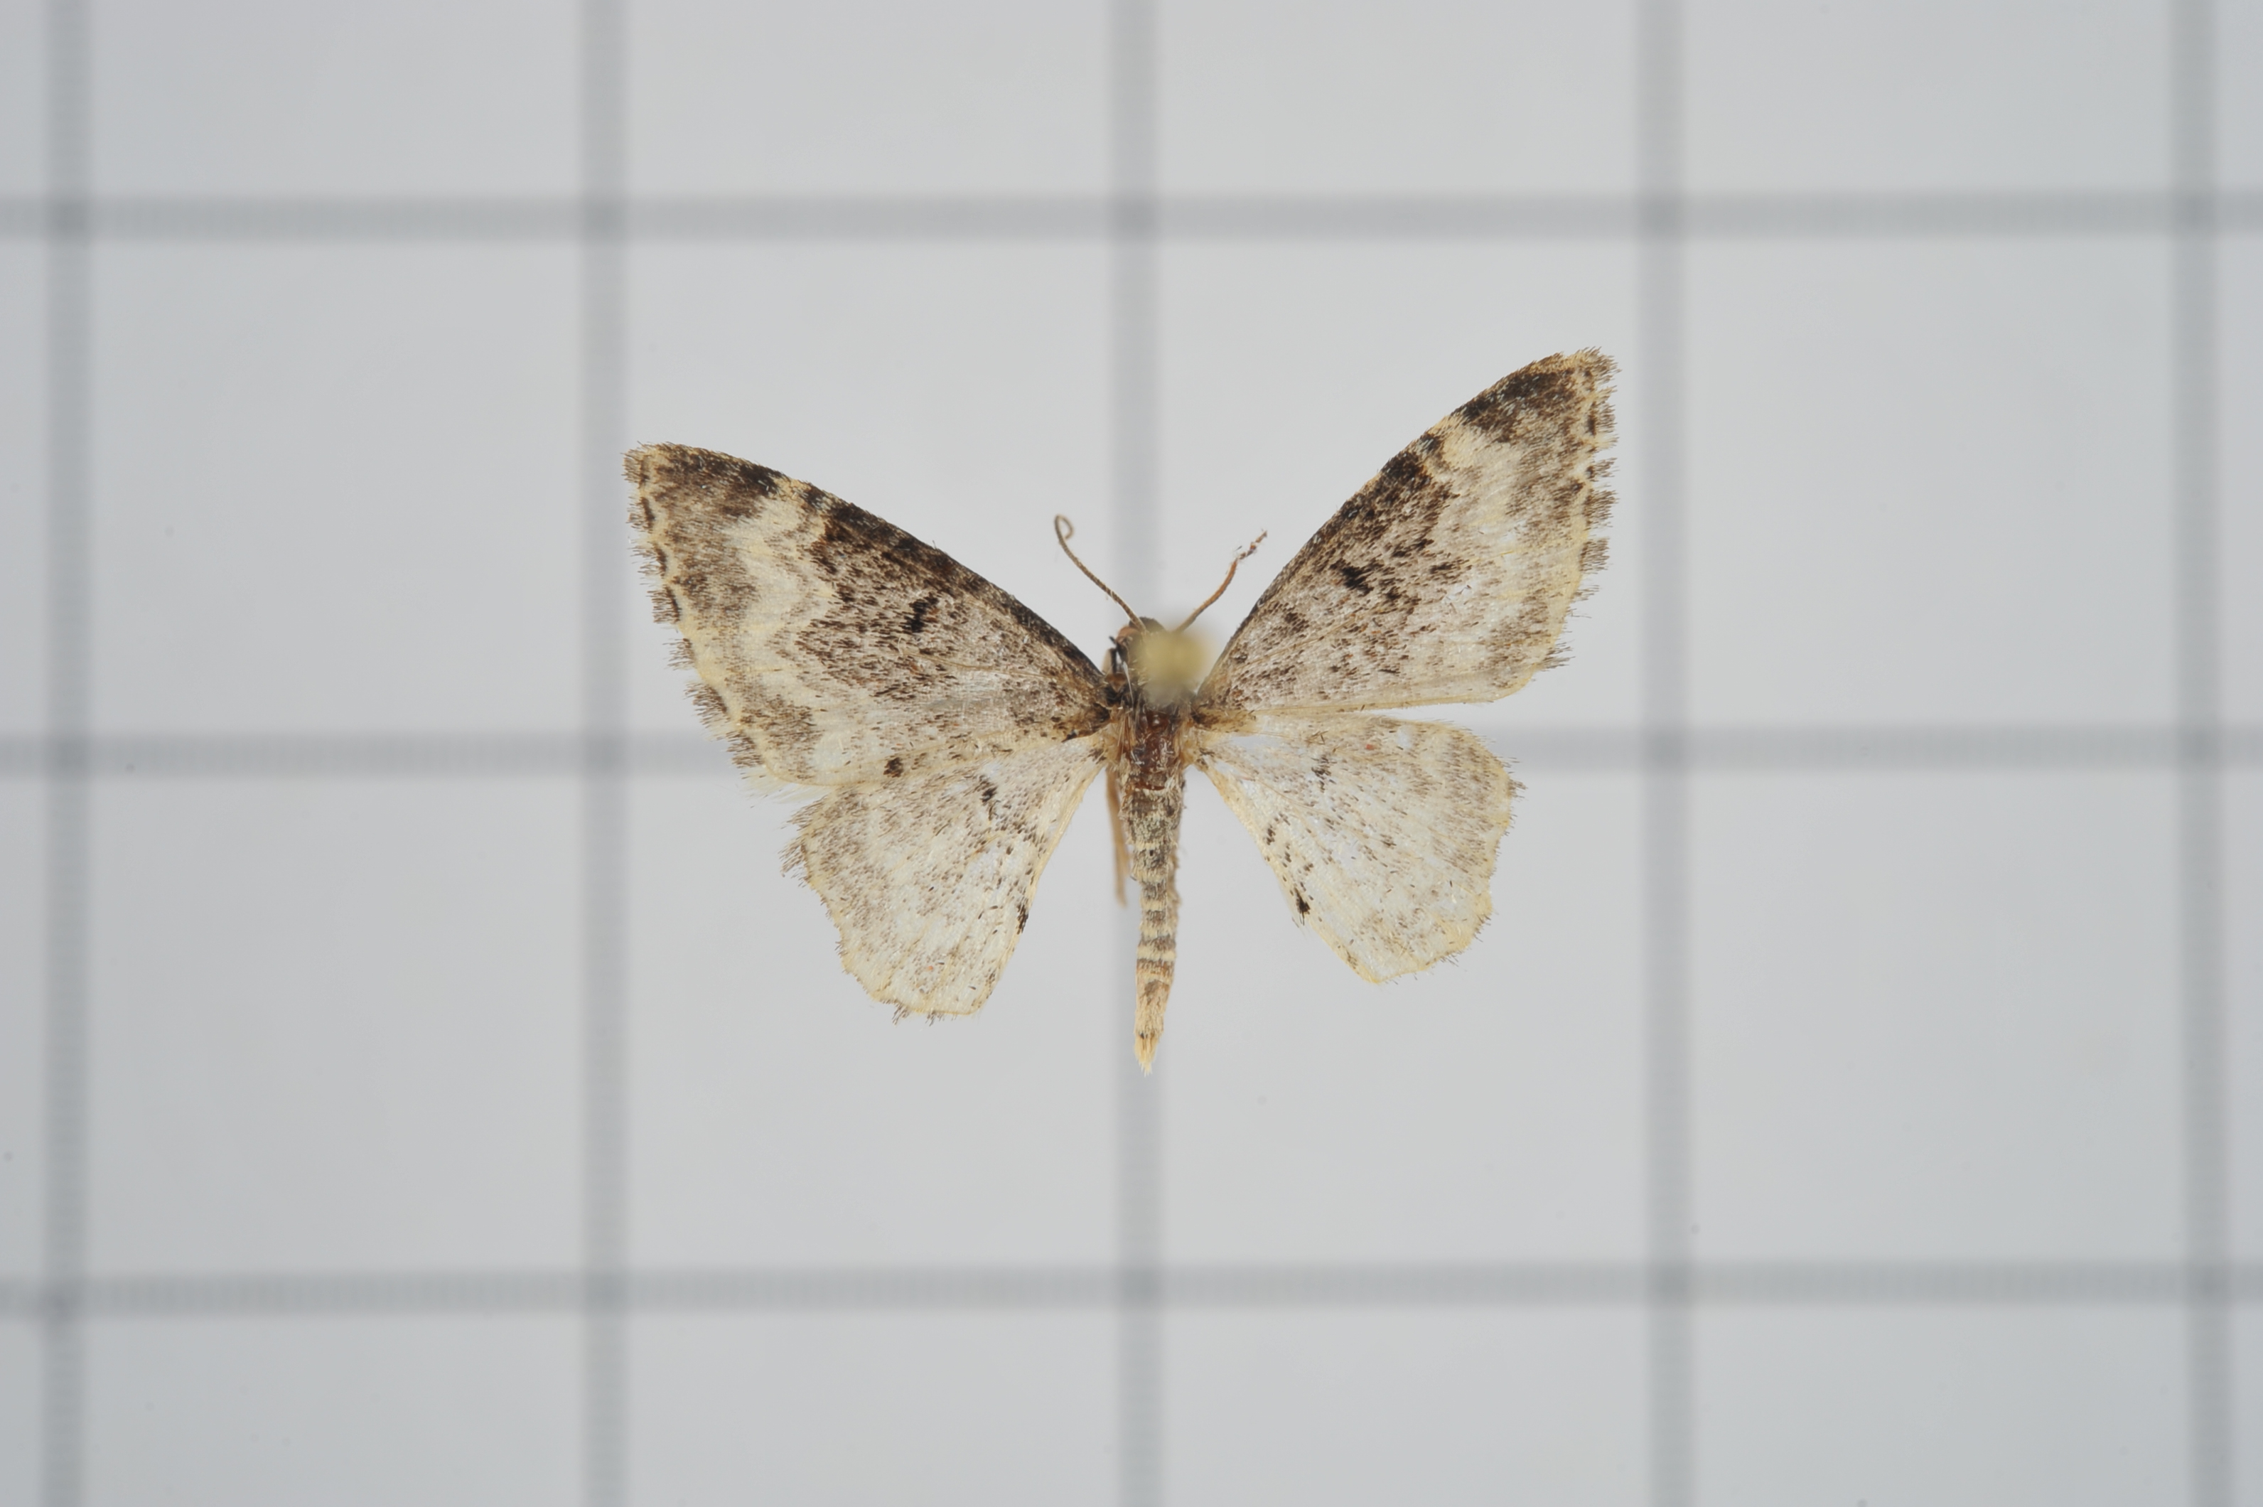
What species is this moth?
Hydrelia enisaria
